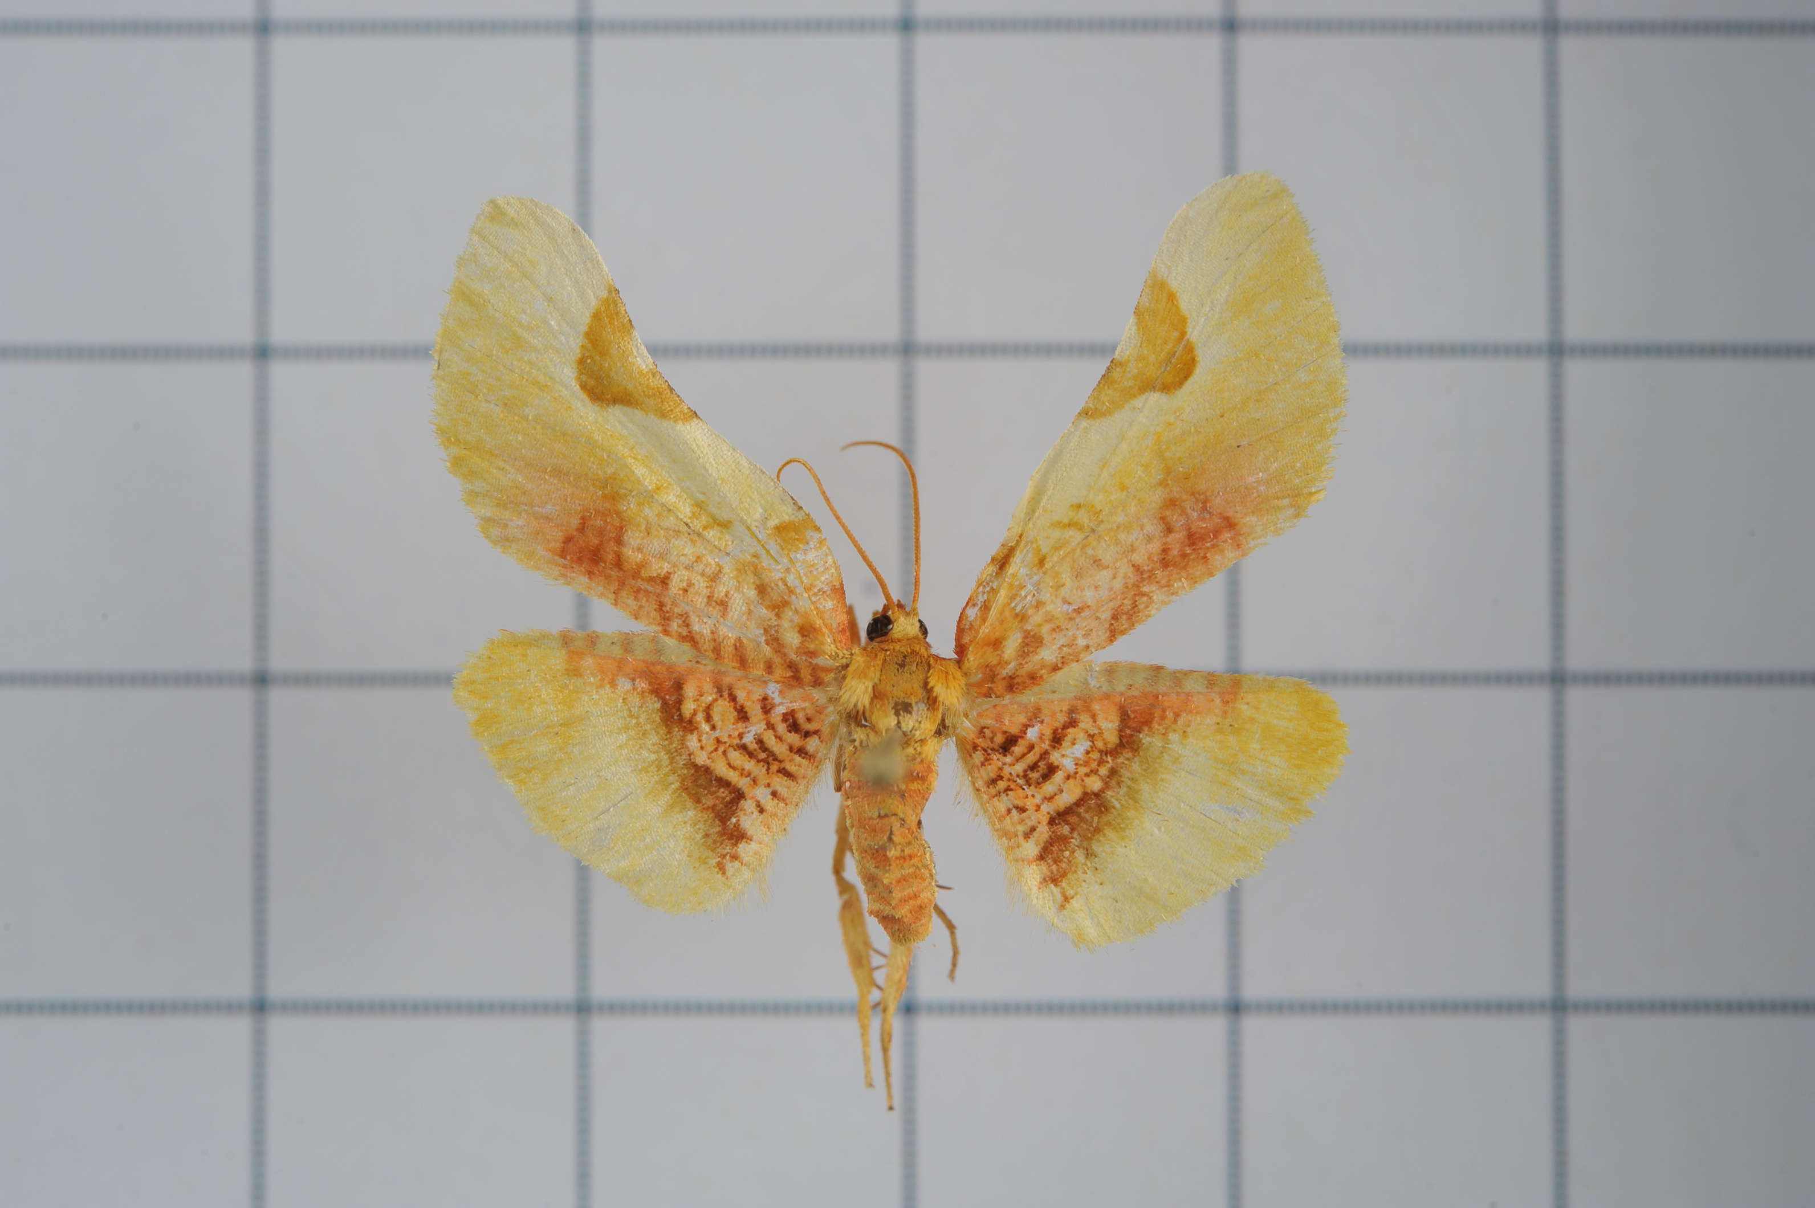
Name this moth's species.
Pyrinioides sinuosus
